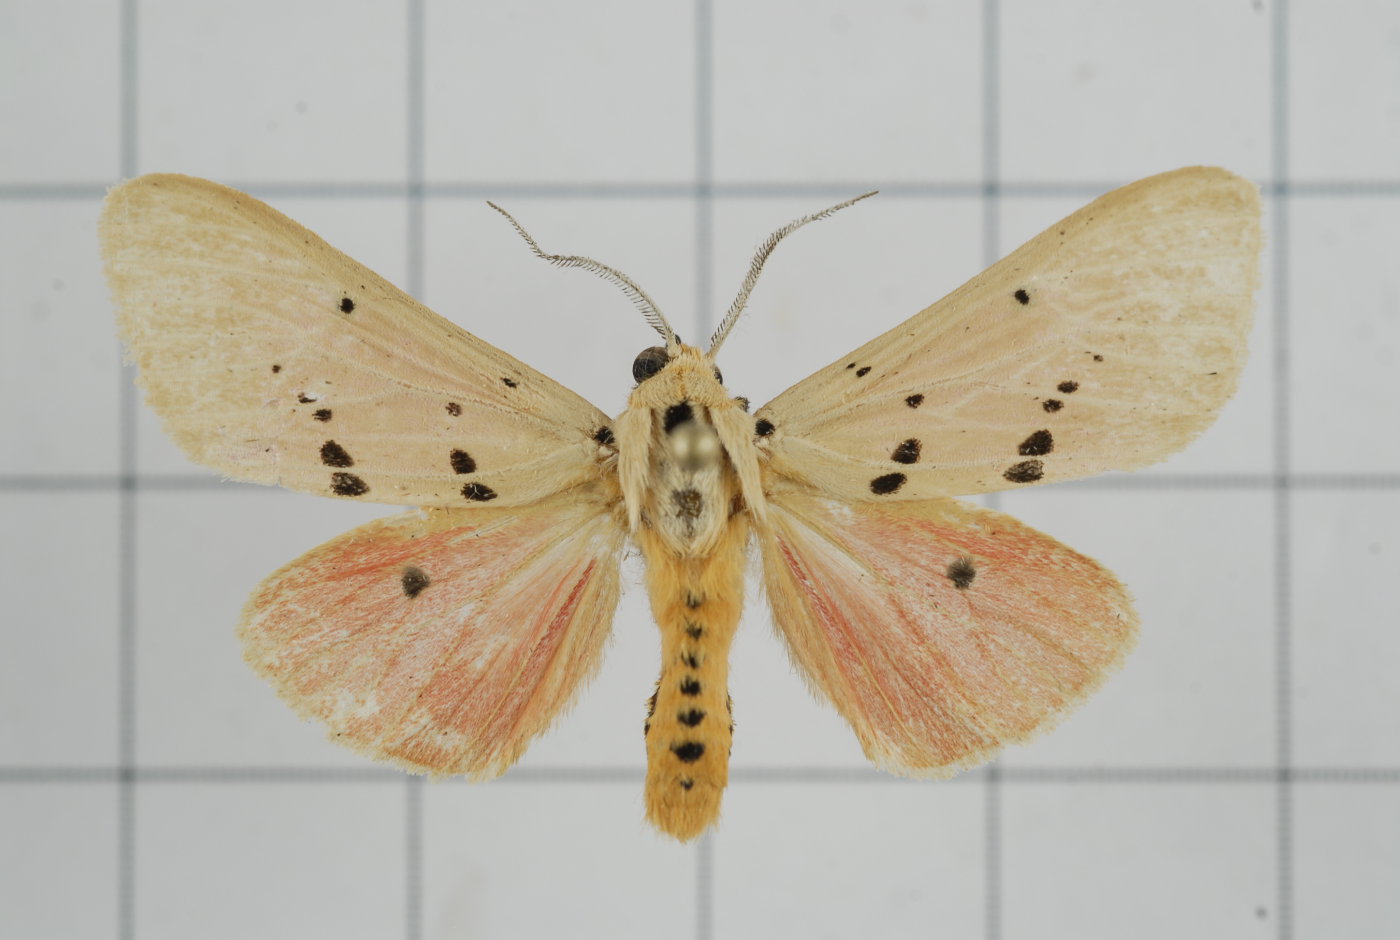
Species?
Spilarctia postrubida
